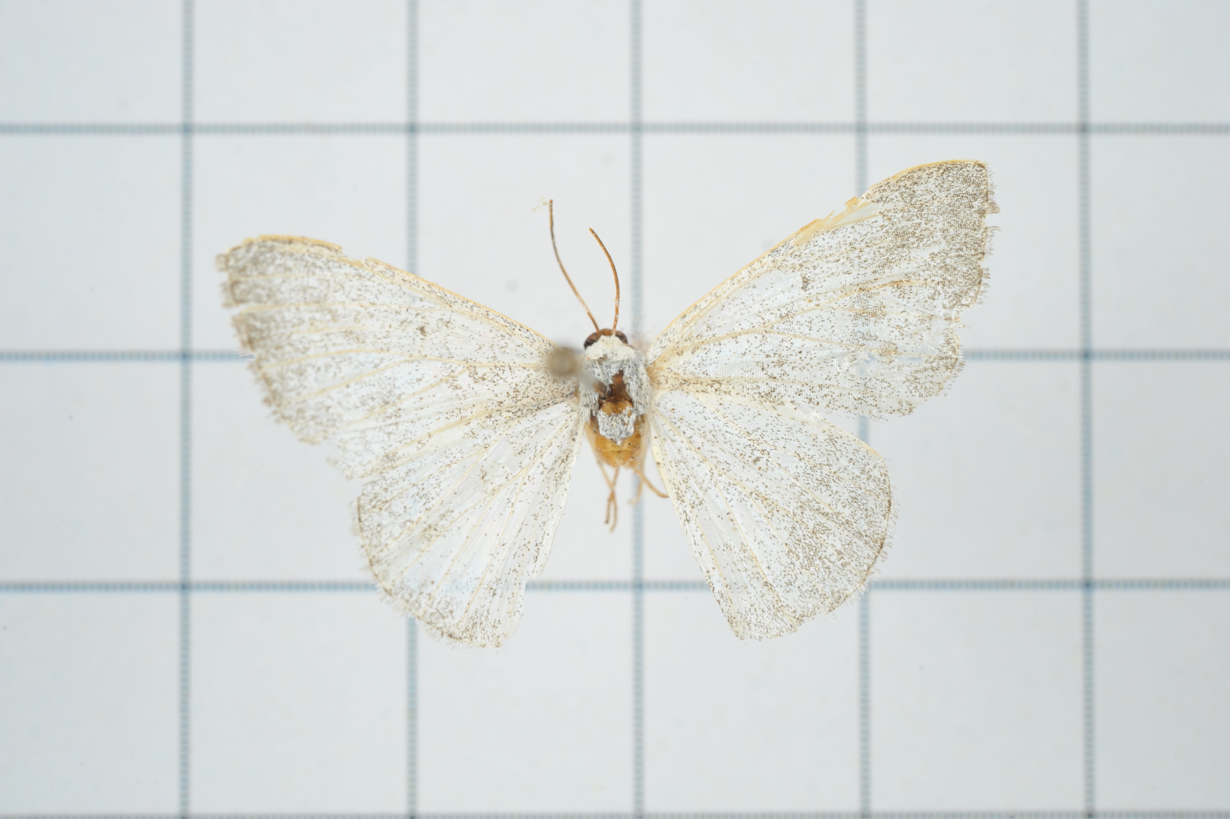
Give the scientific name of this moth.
Lomographa platyleucata marginata
